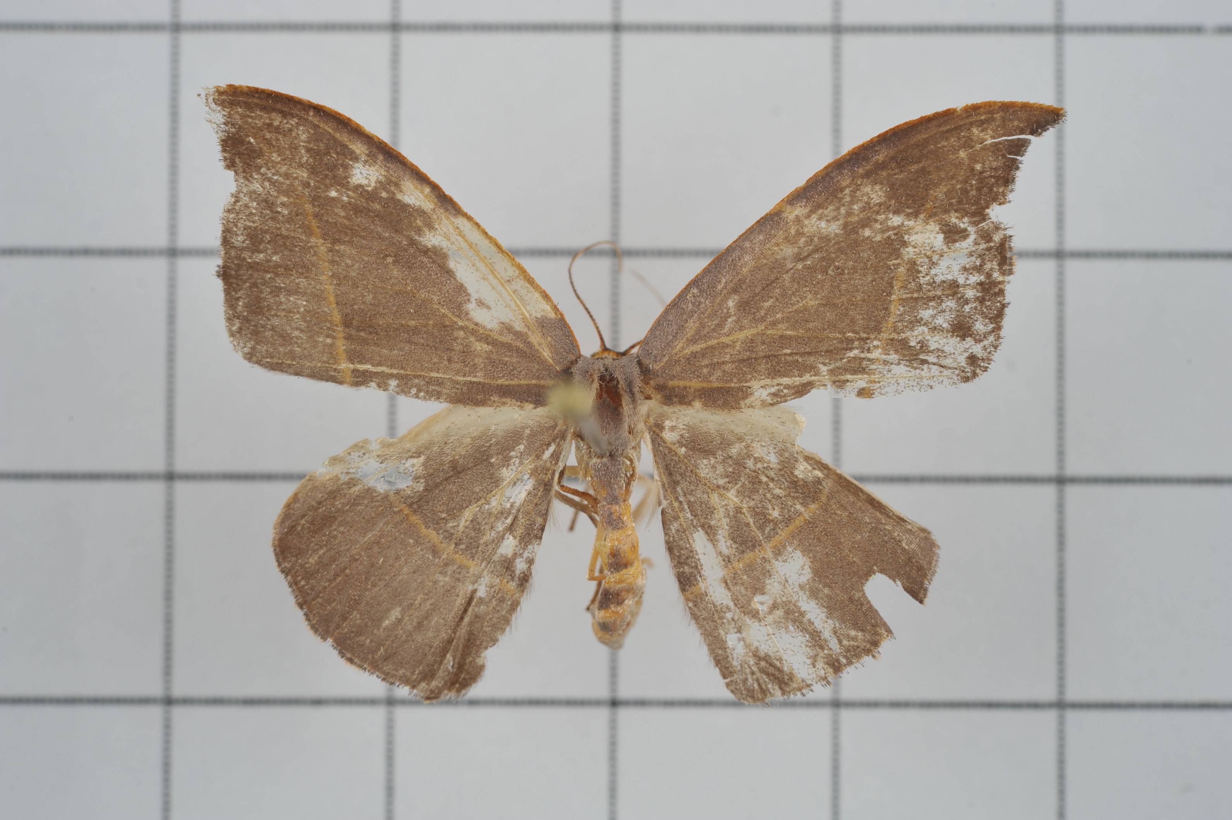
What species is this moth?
Microblepsis violacea
